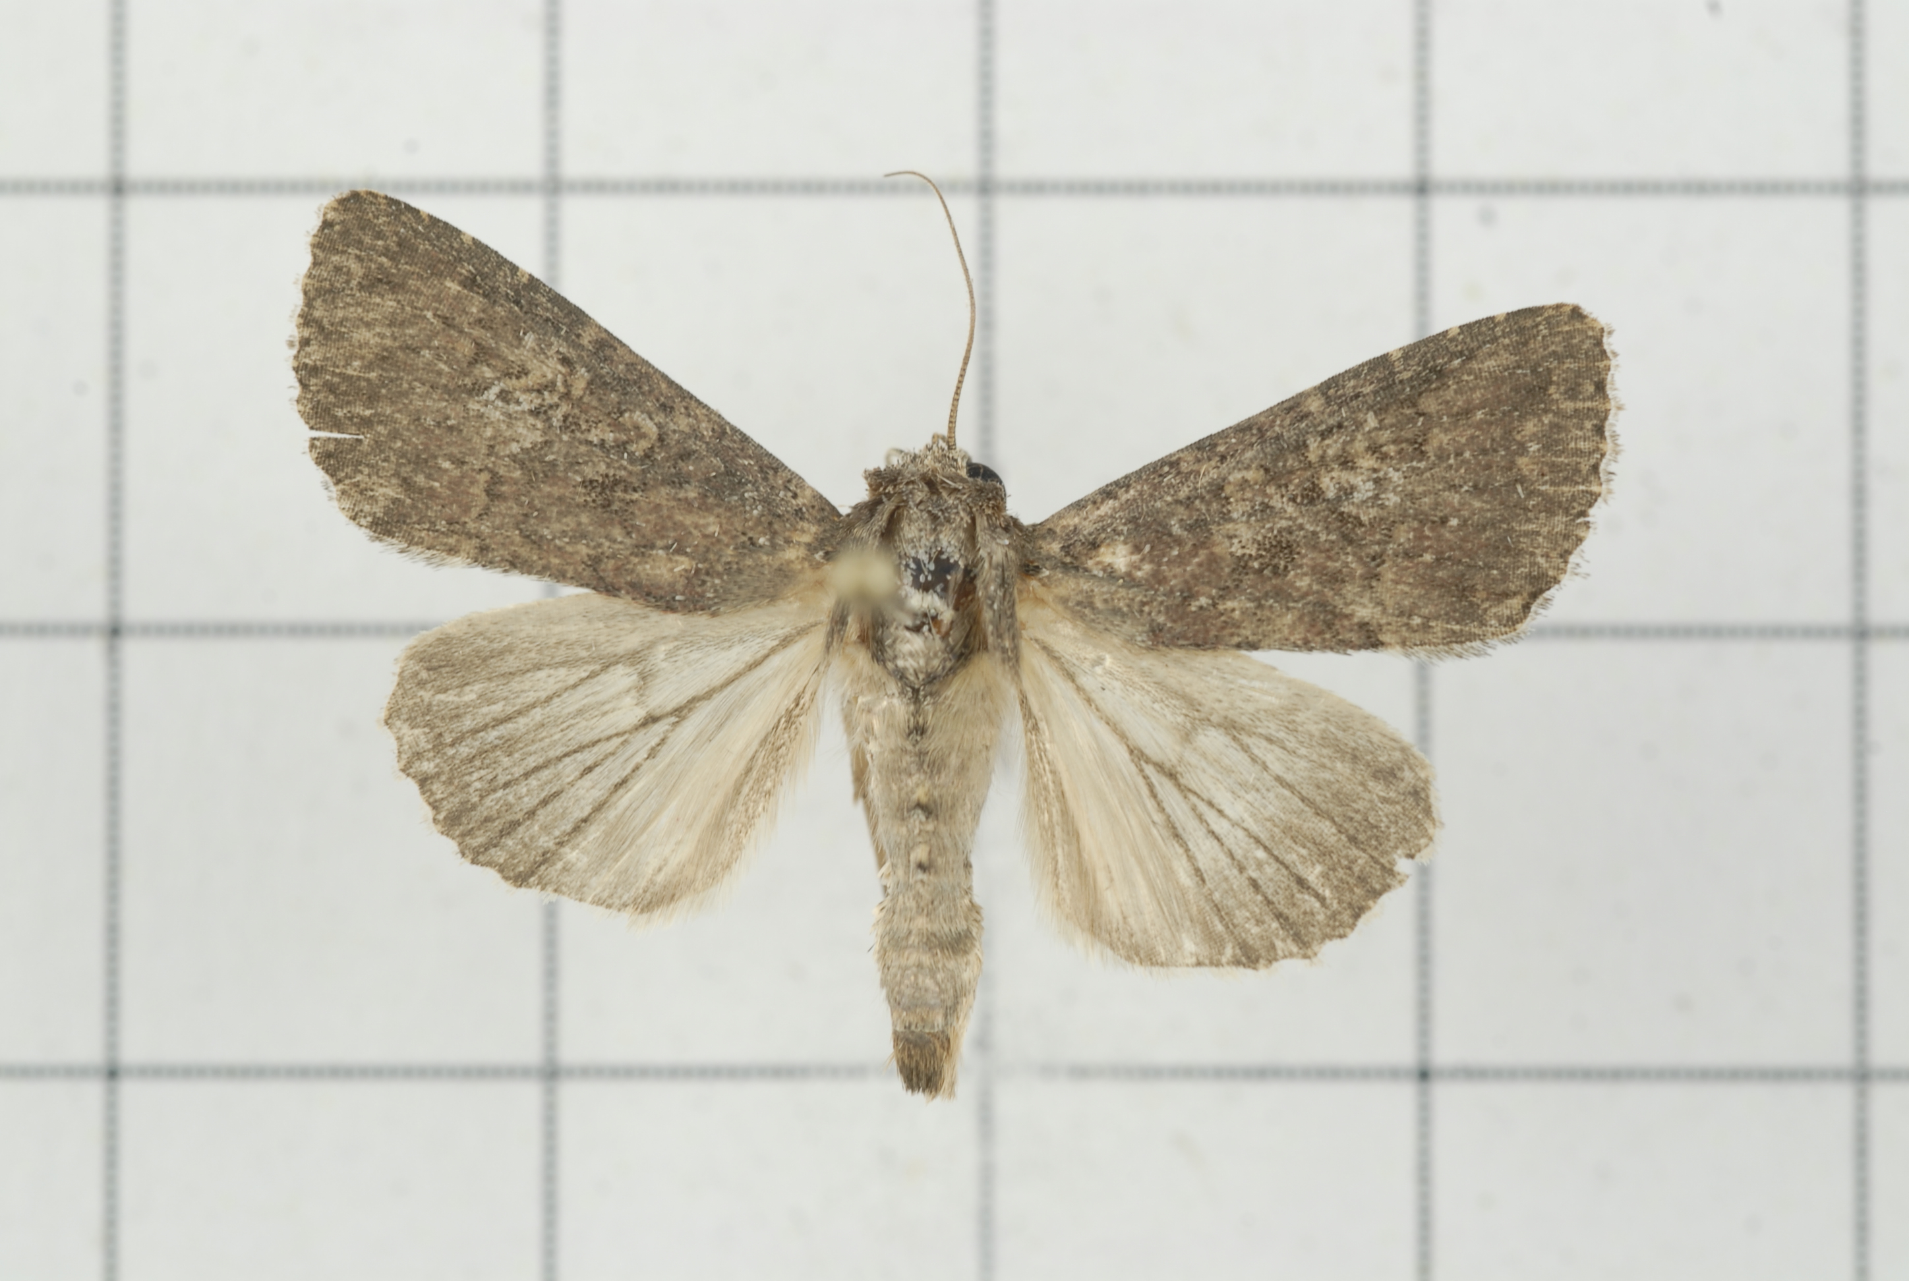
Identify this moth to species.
Condica illecta
